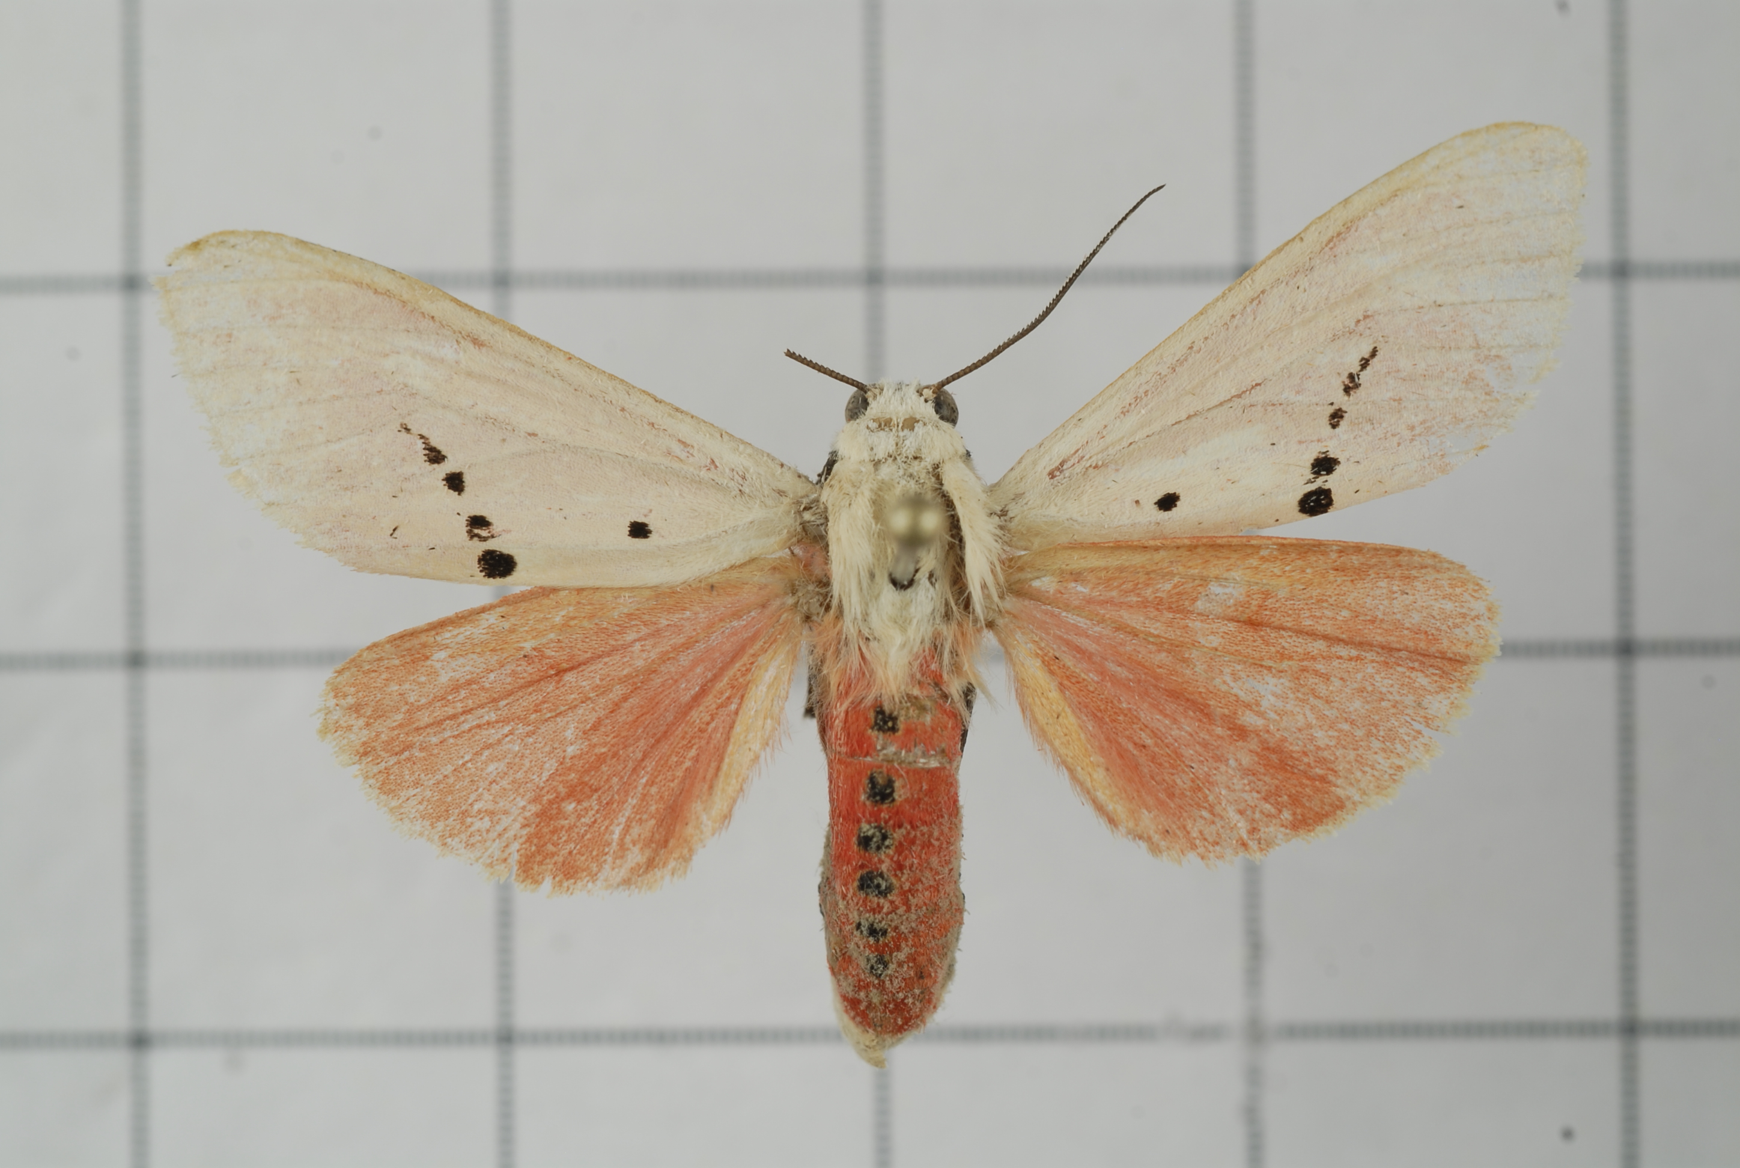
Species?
Spilarctia subcarnea
